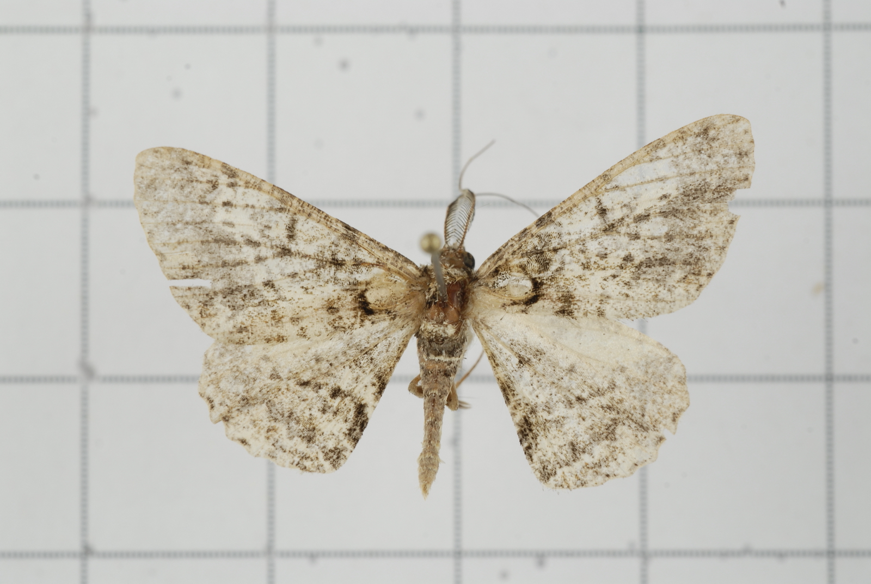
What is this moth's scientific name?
Alcis taiwanovariegata
